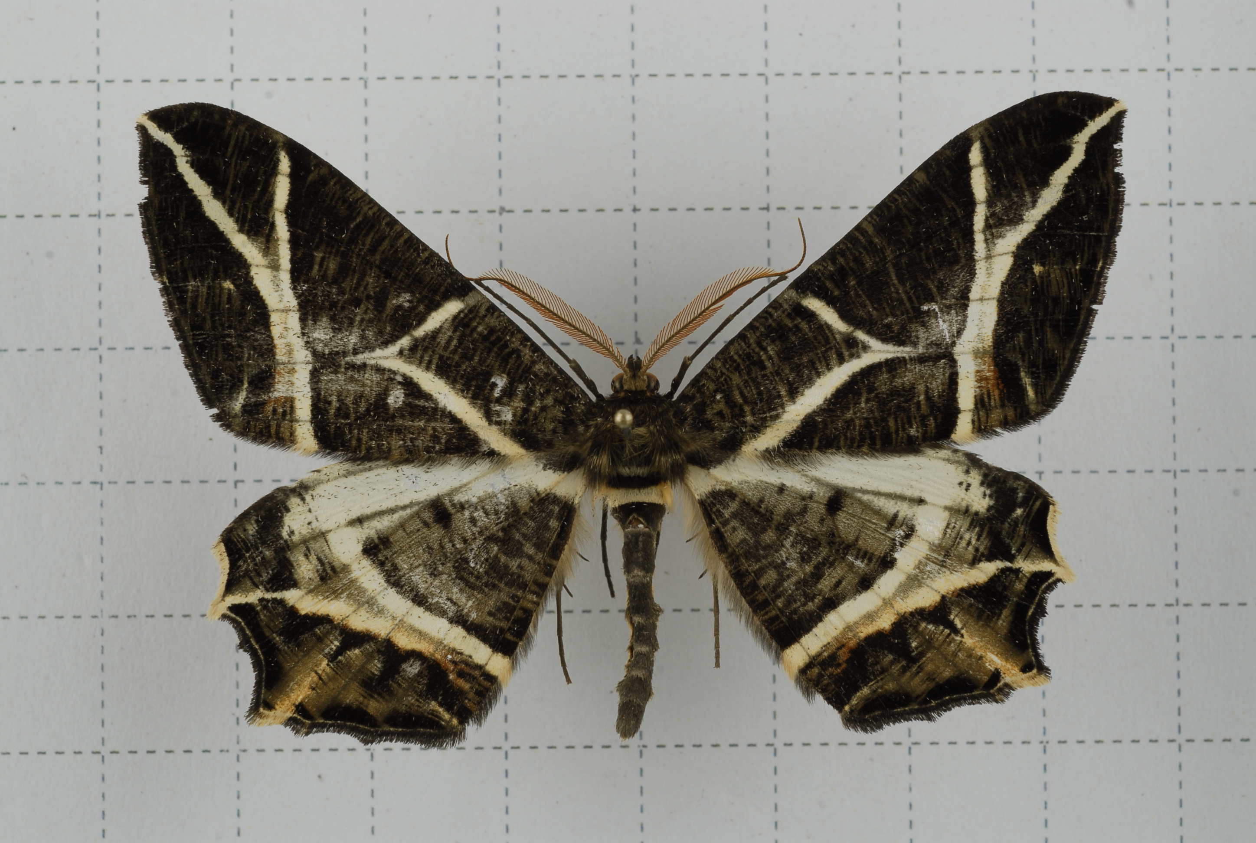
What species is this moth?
Mesastrape fulguraria fulguraria
